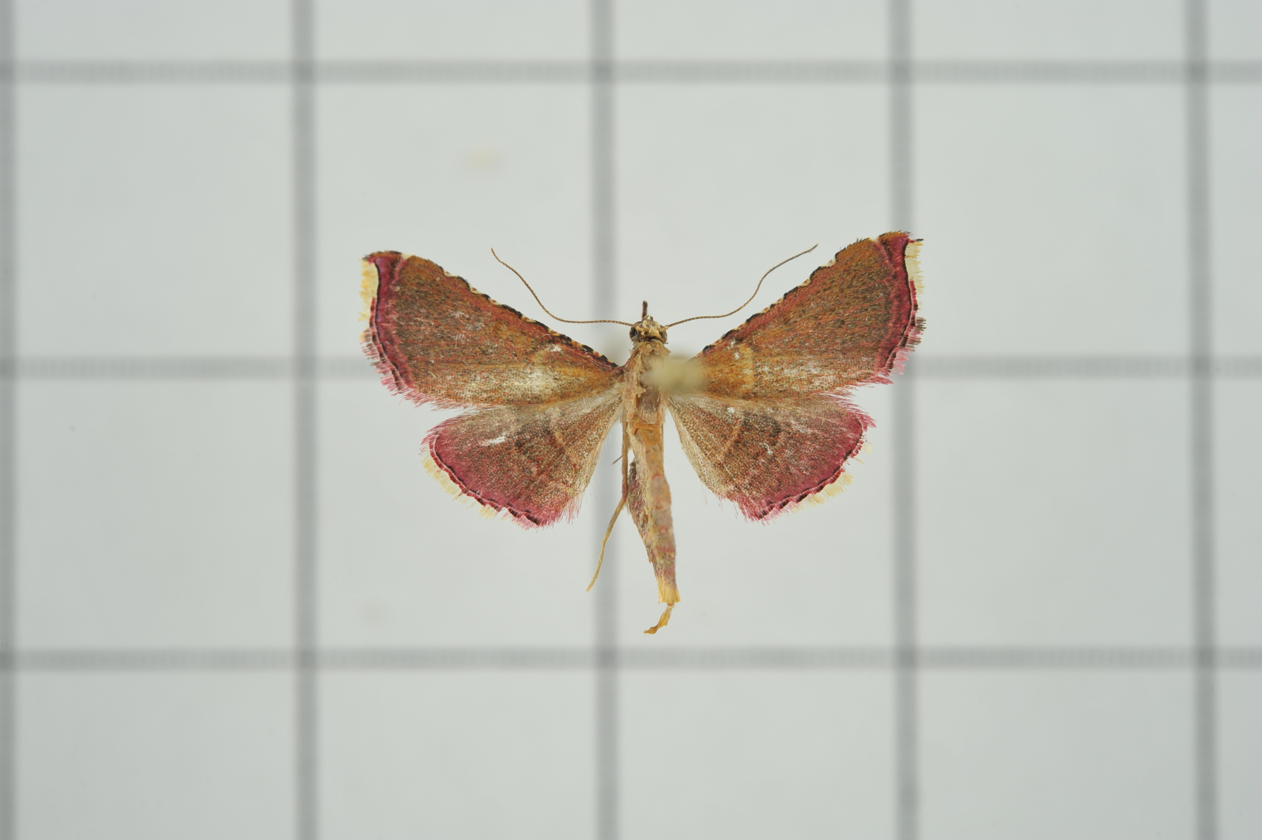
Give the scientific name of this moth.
Endotricha minialis
